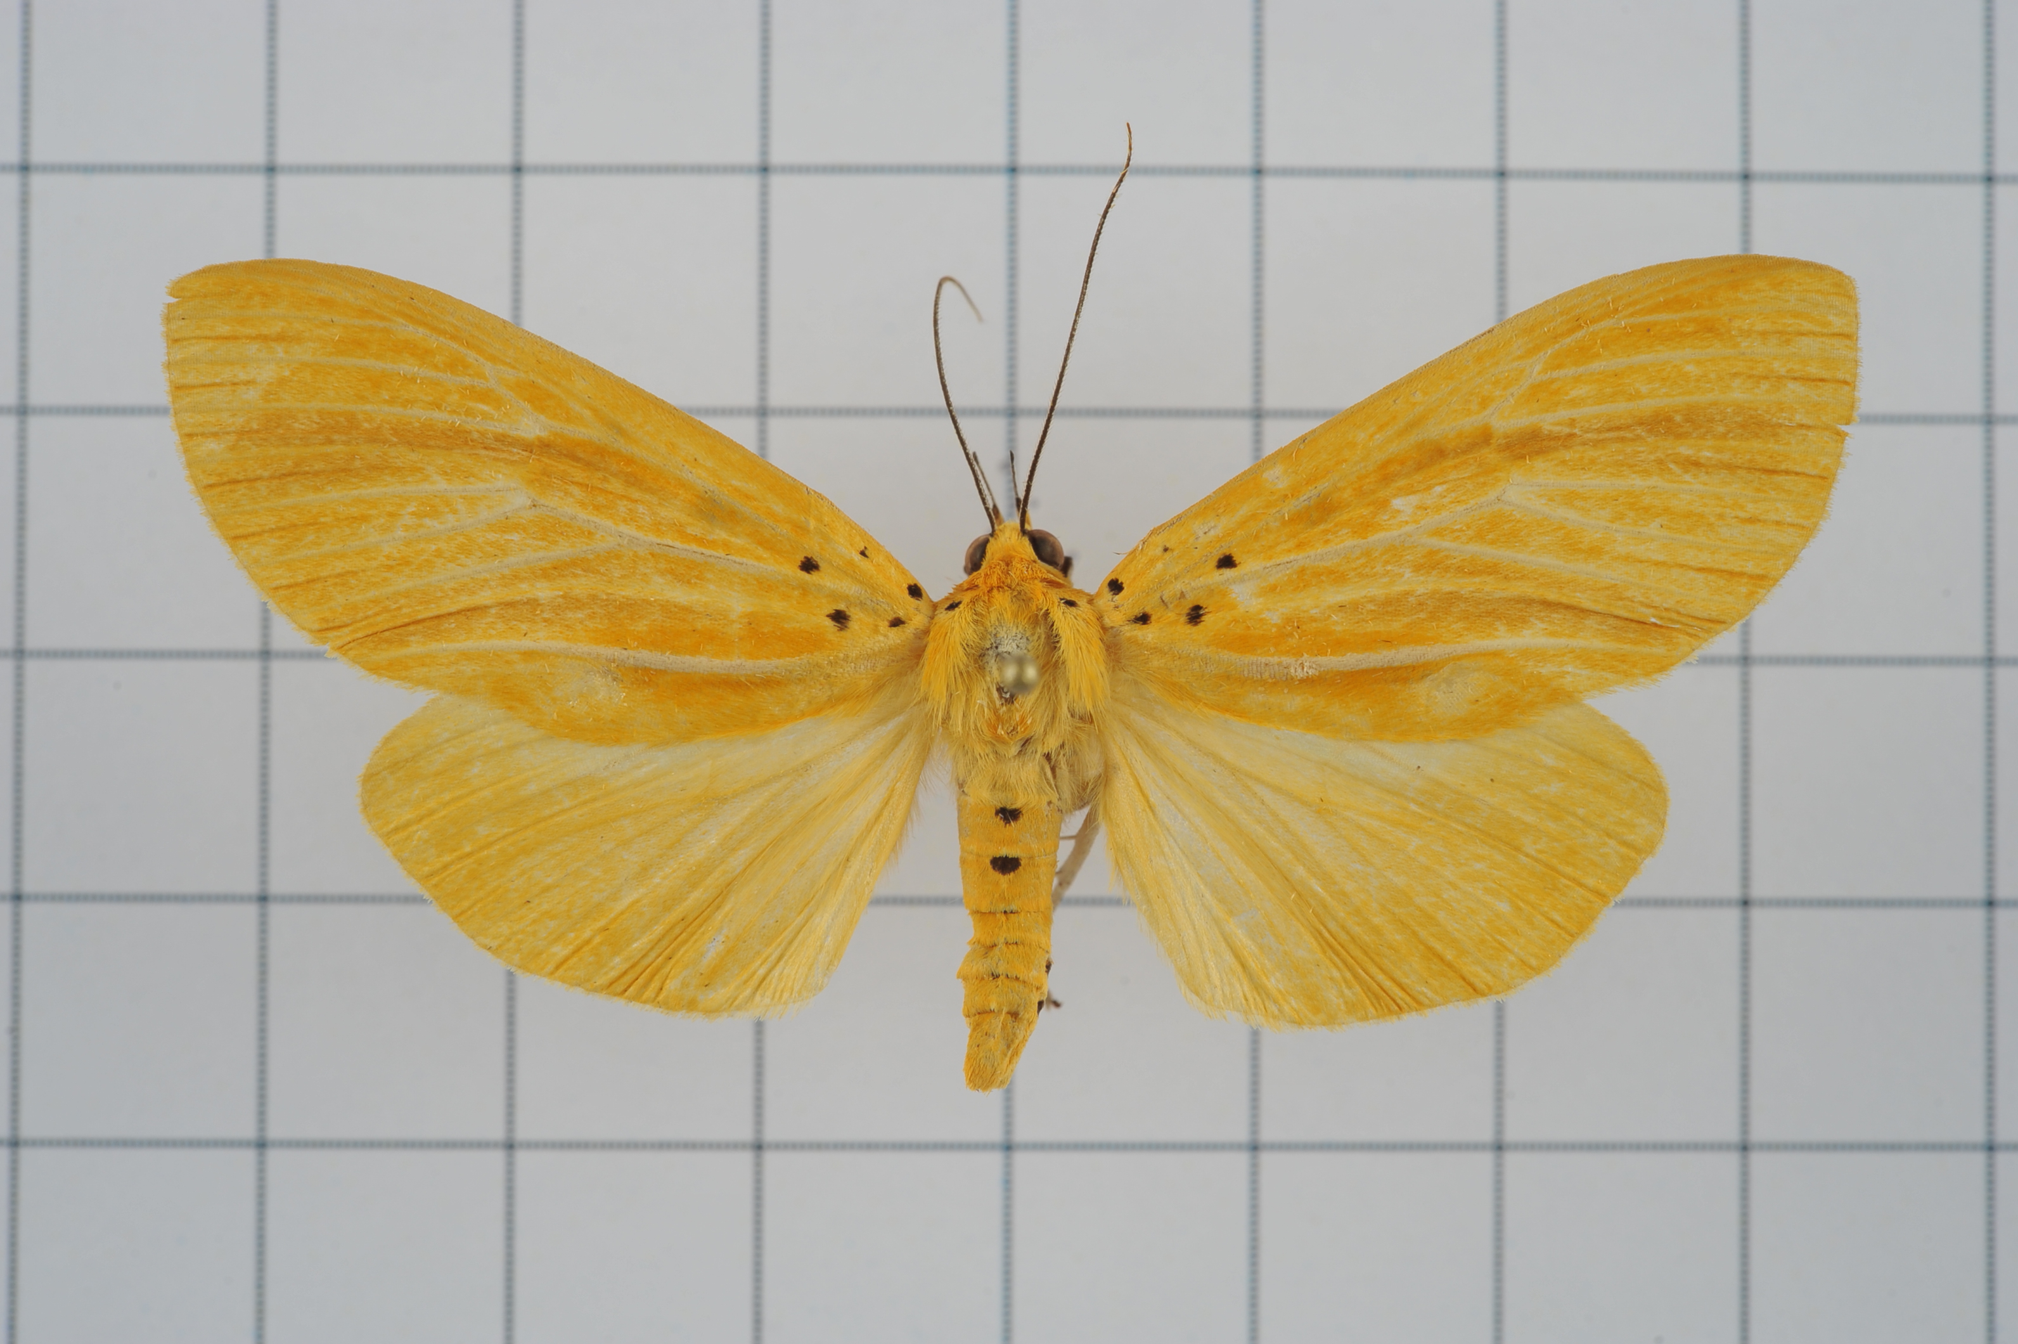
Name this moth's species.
Asota egens confinis
